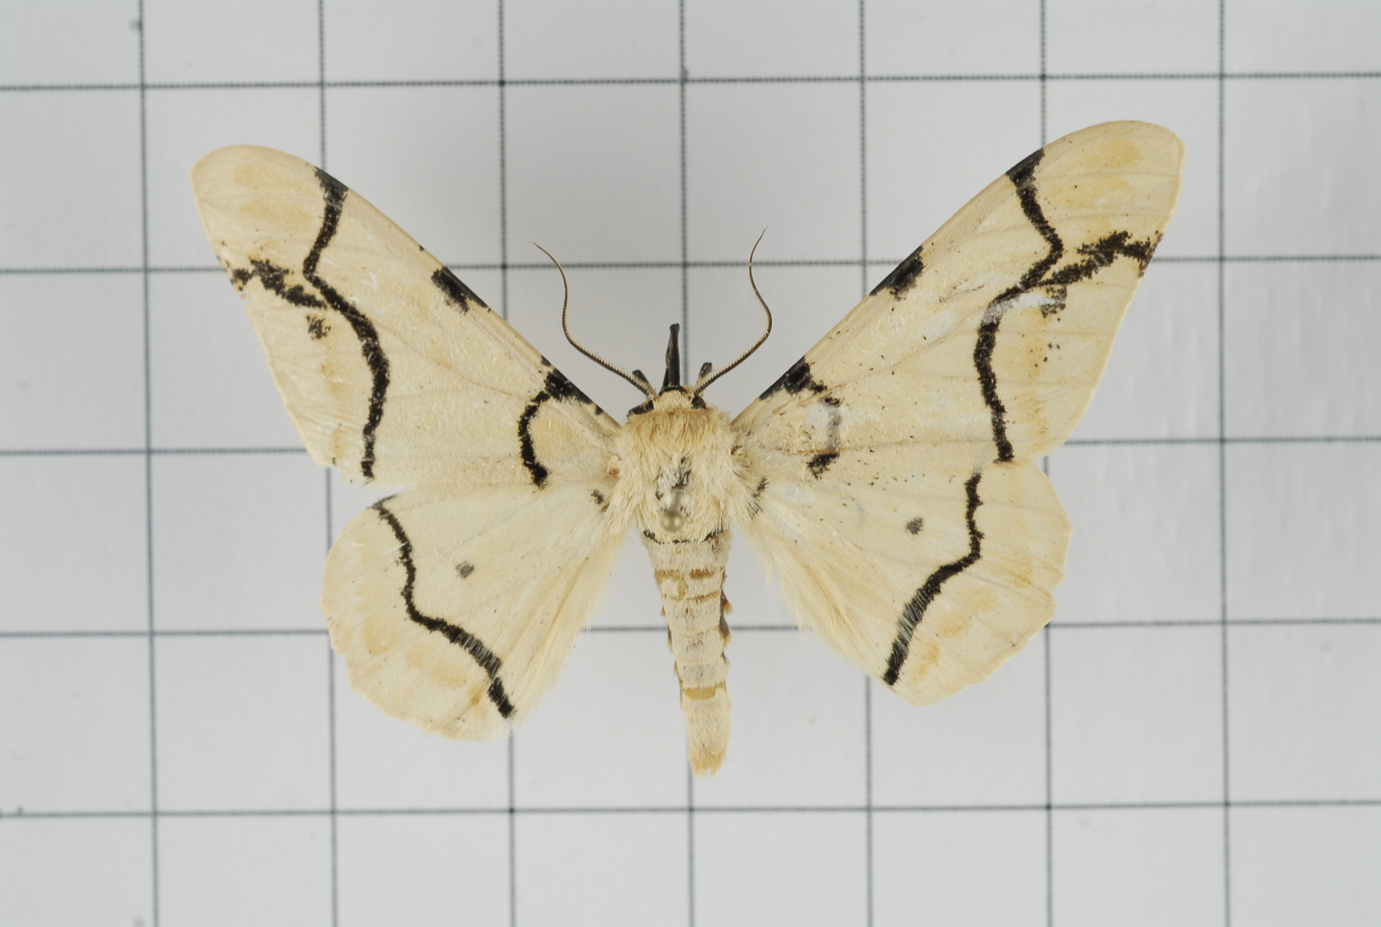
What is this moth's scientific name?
Biston perclara
